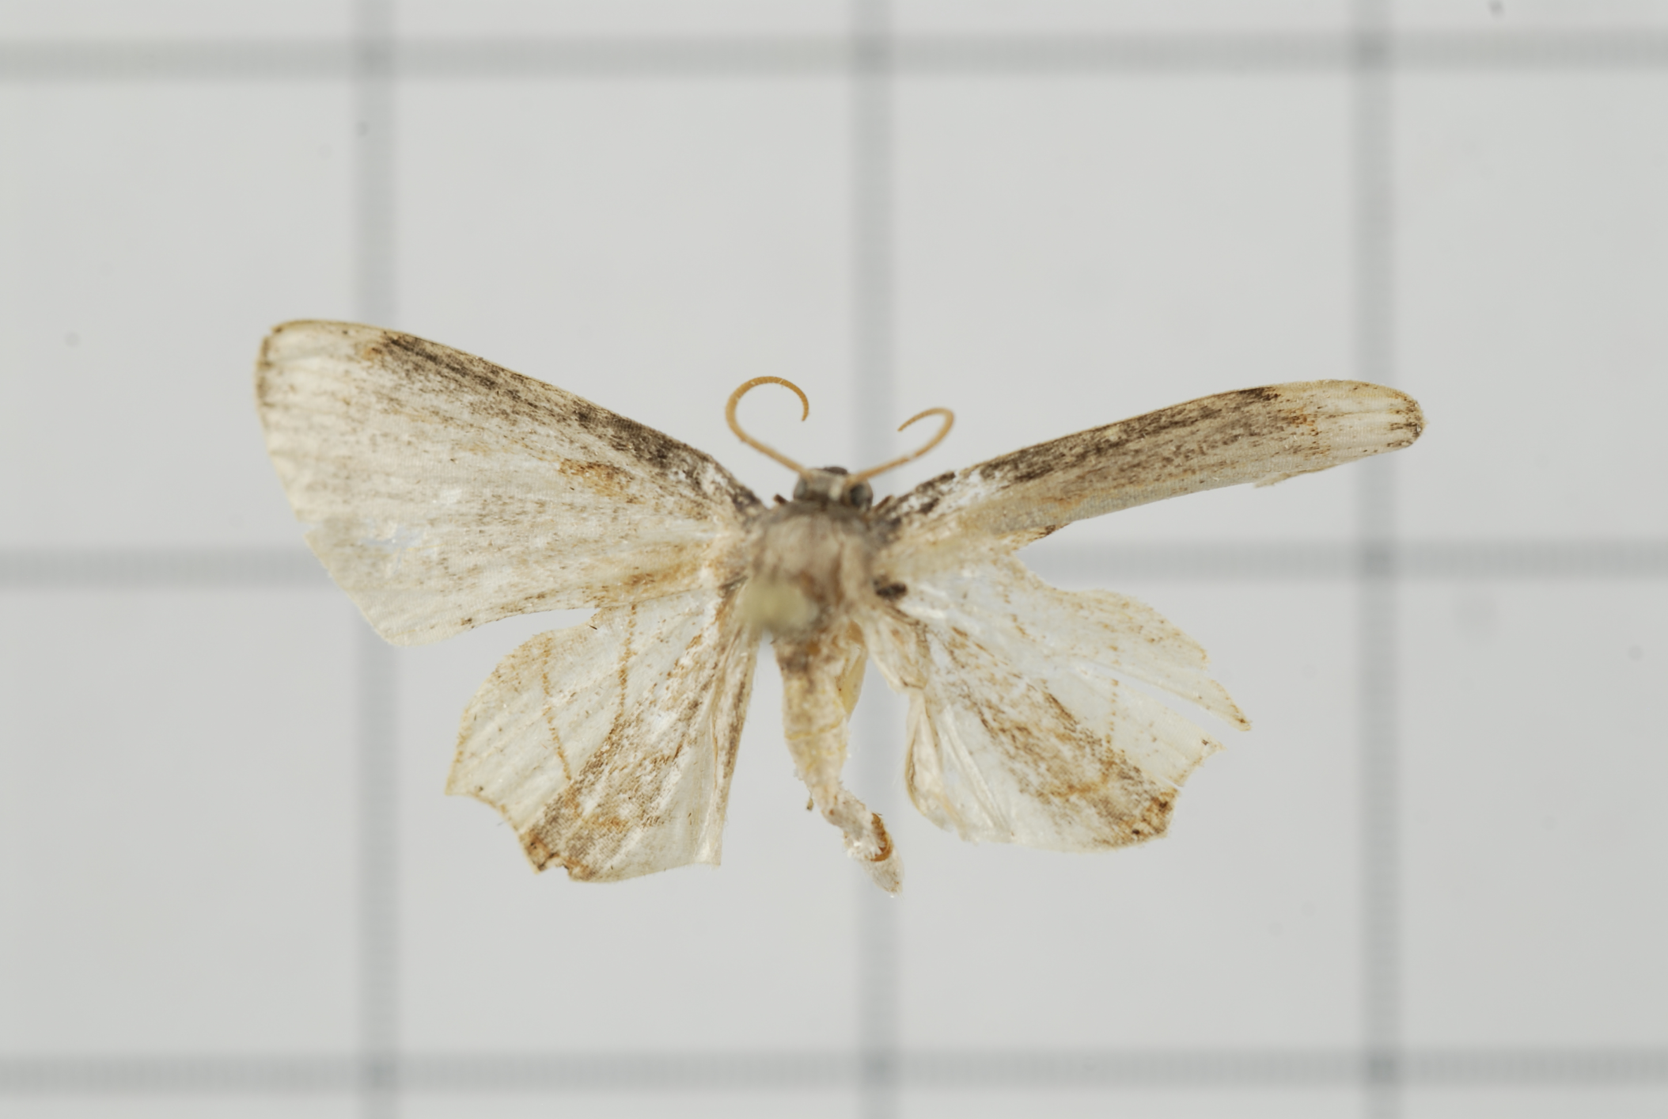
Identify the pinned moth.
Warreniplema fumicosta
